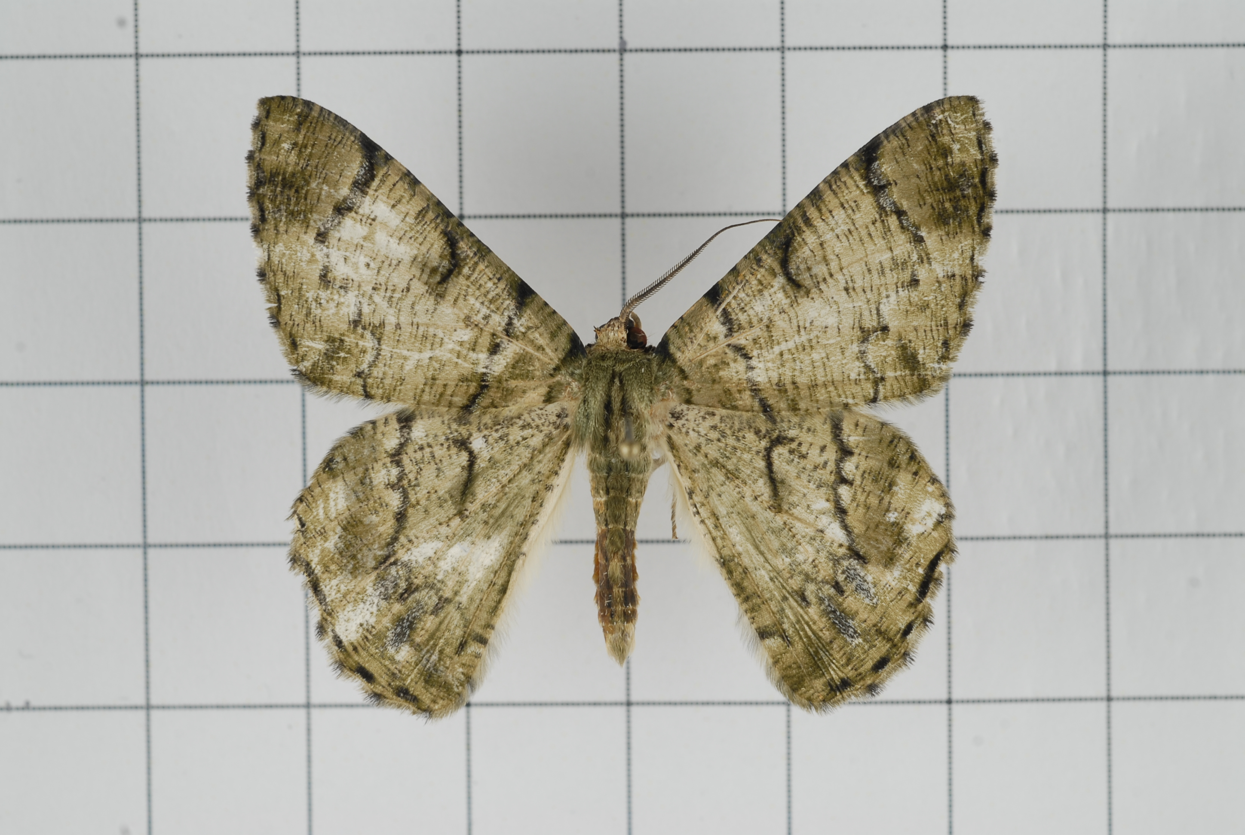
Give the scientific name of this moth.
Lophophelma iterans onerosus
